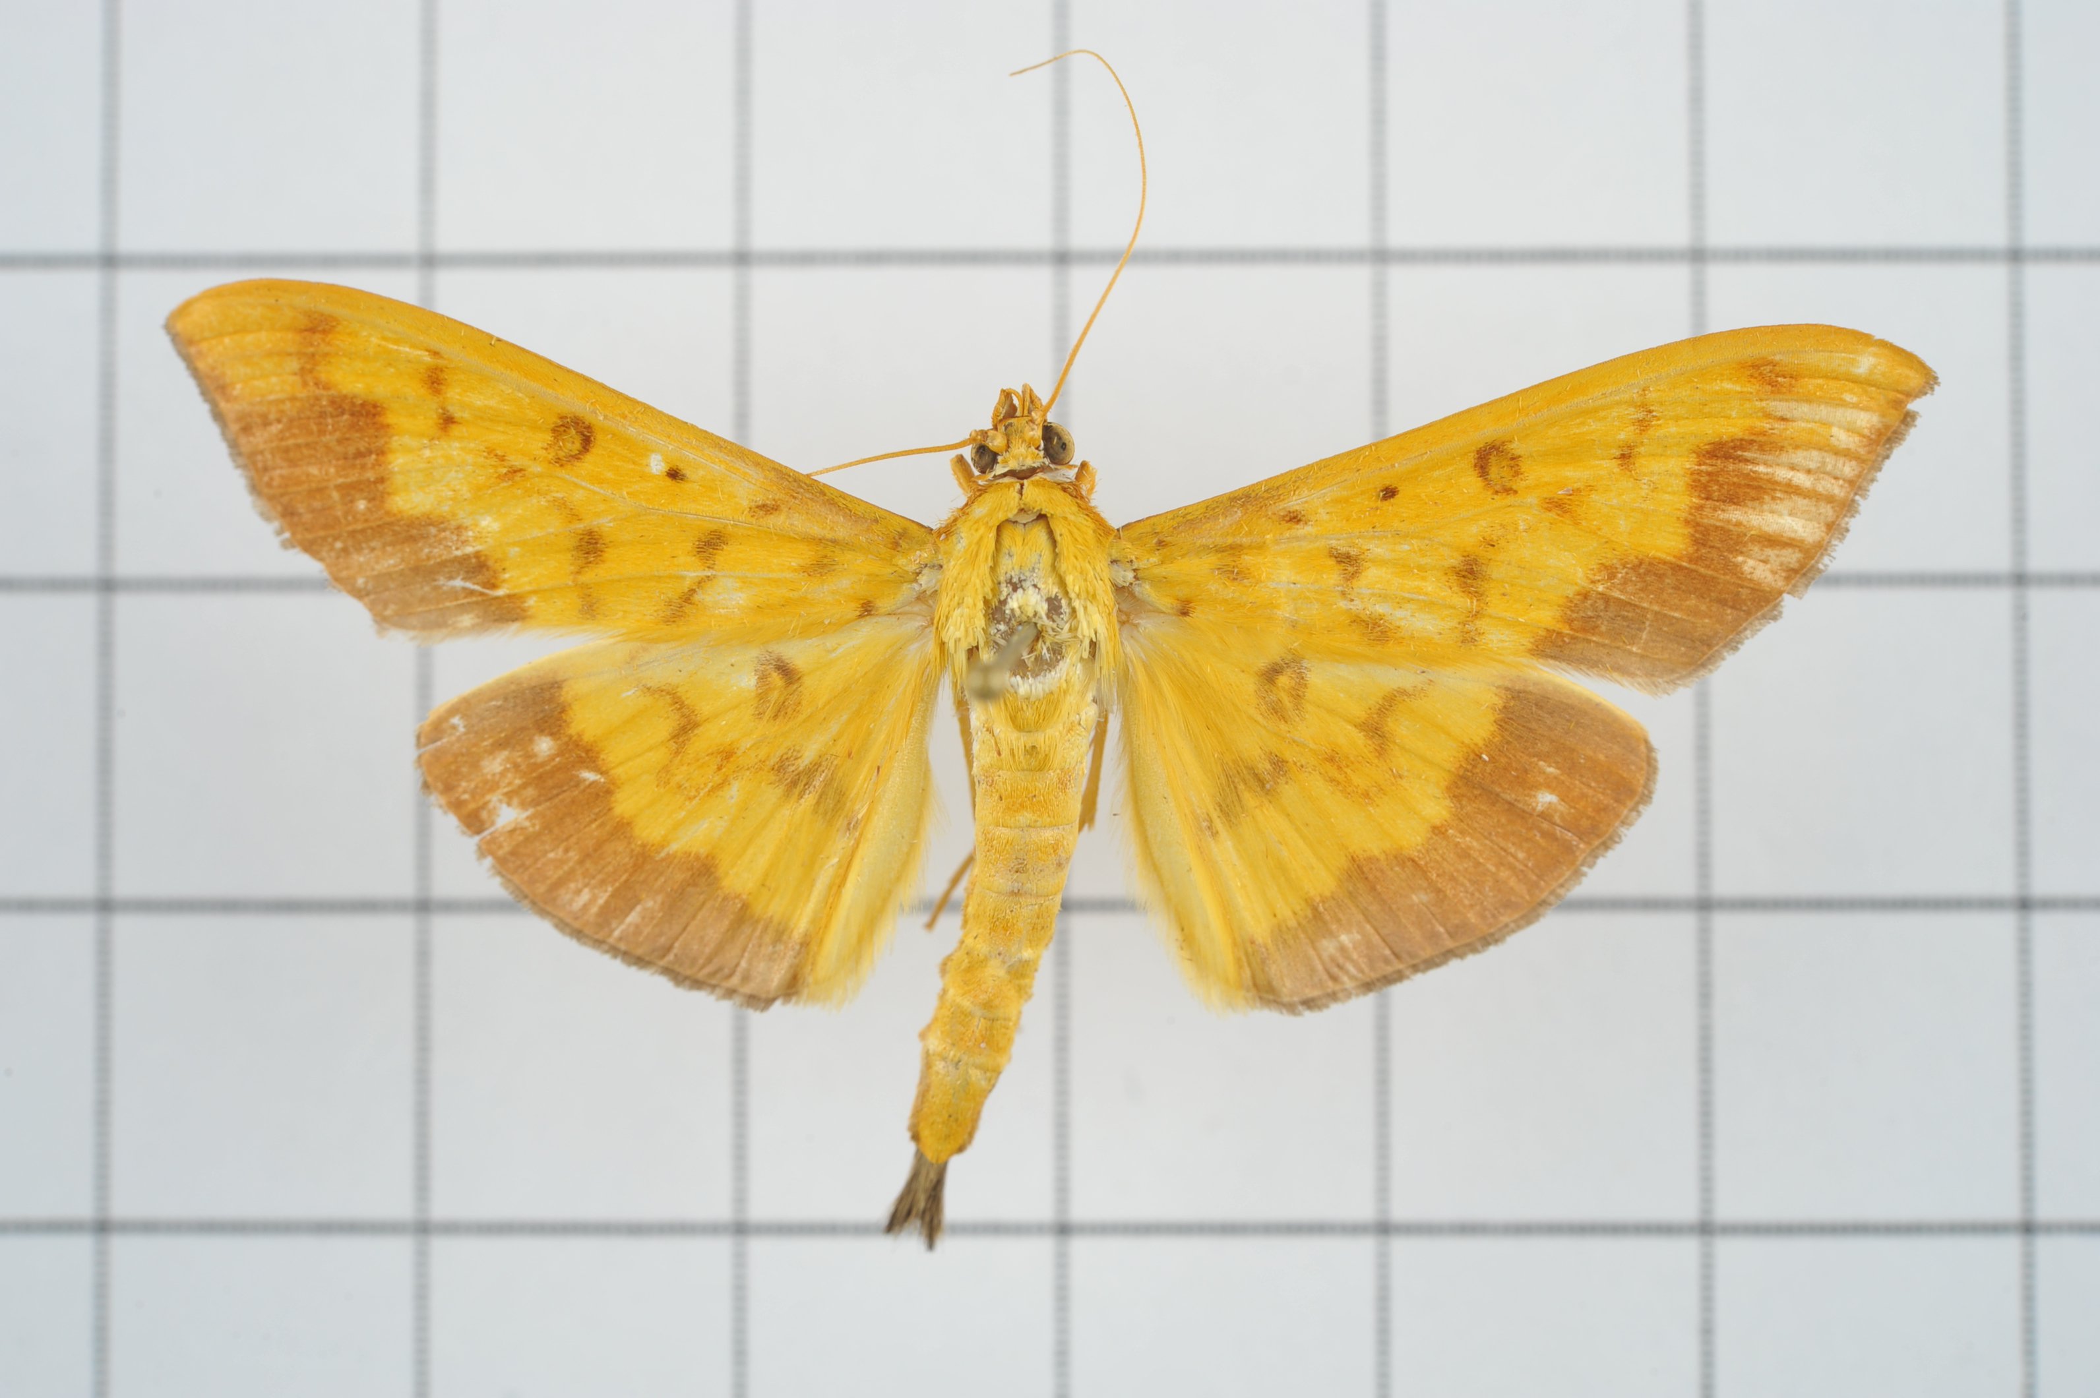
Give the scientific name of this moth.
Botyodes asialis
